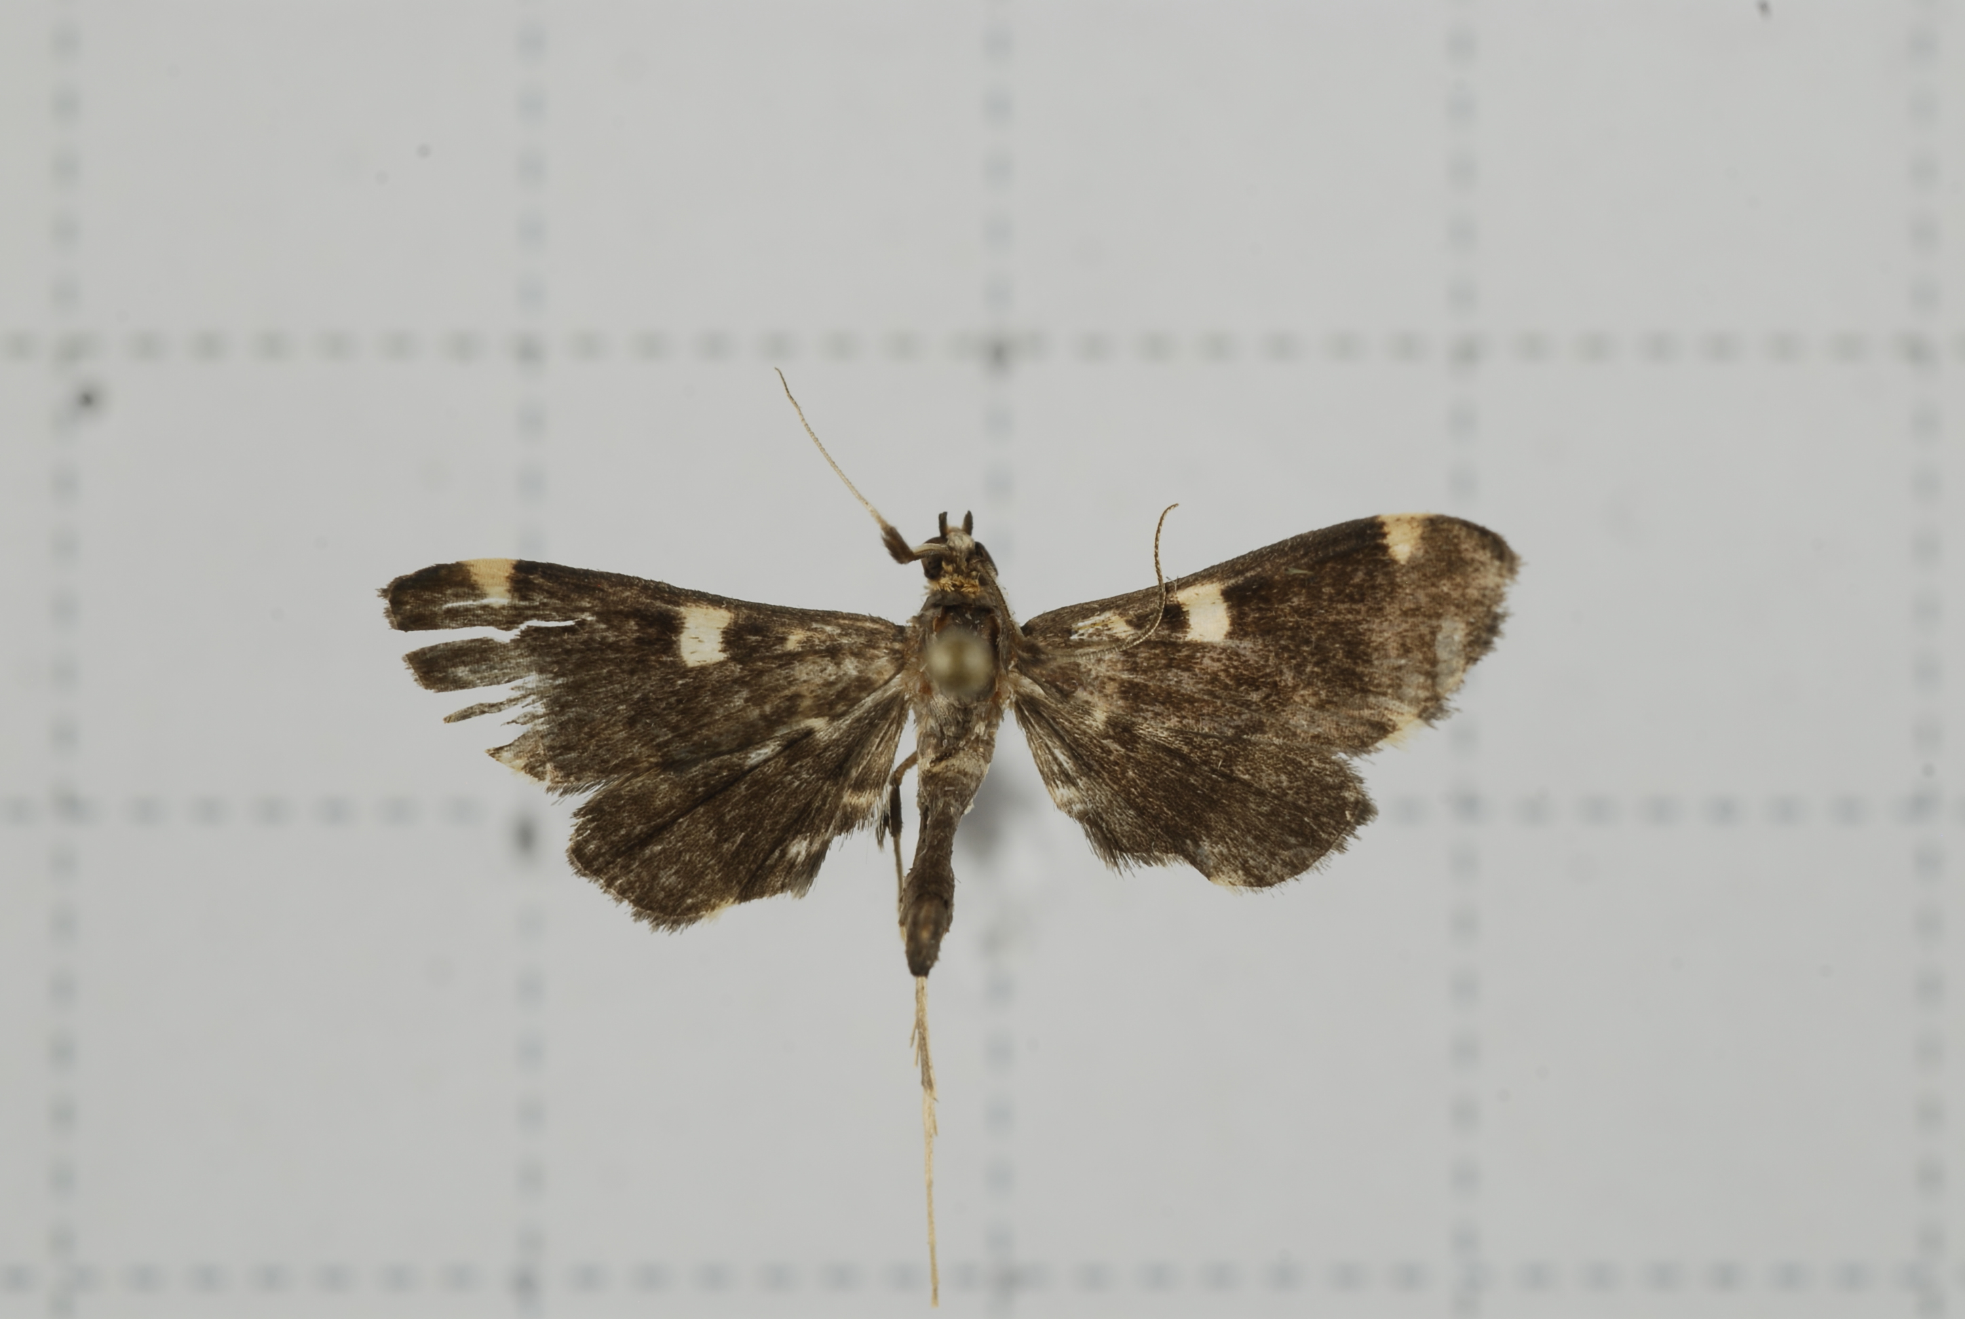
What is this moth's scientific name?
Piletocera aegimiusalis
